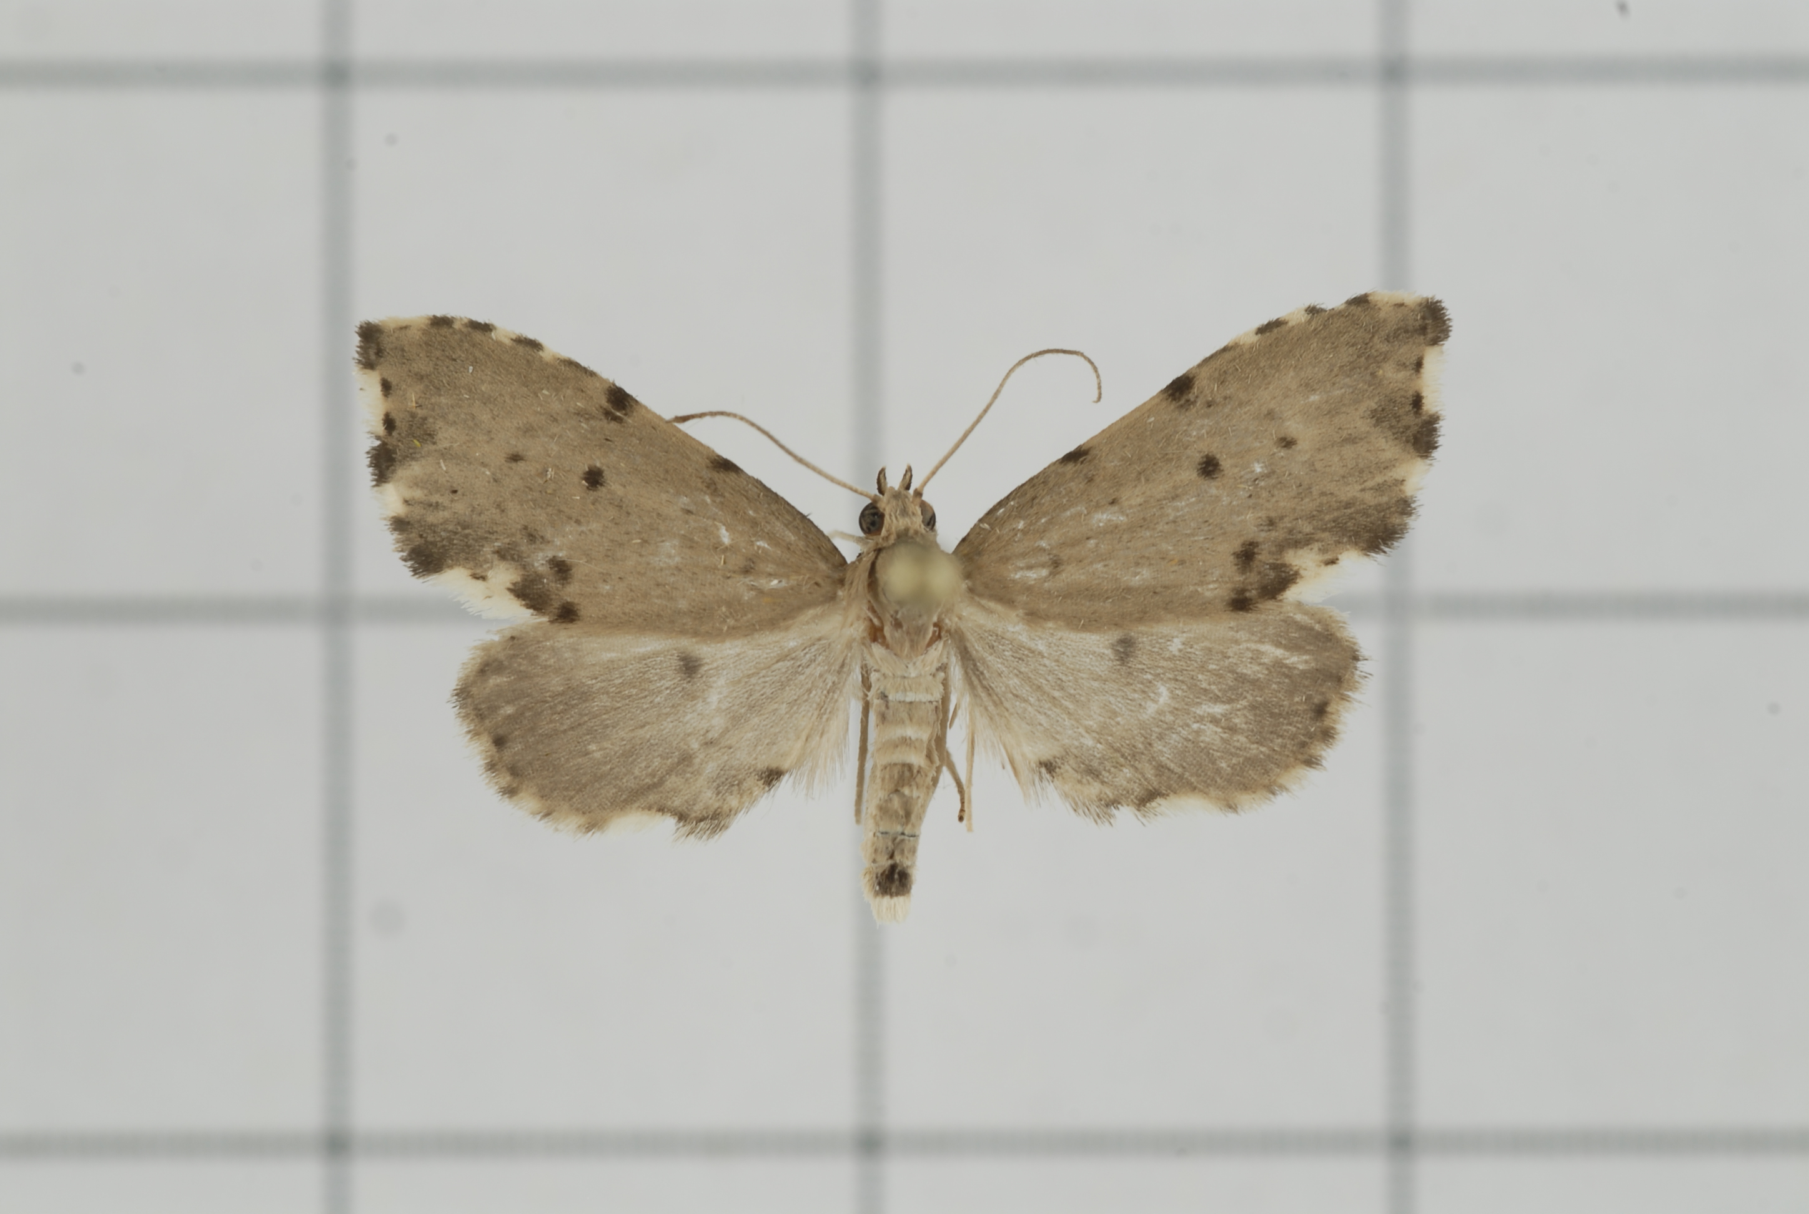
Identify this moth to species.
Metaemene hampsoni
